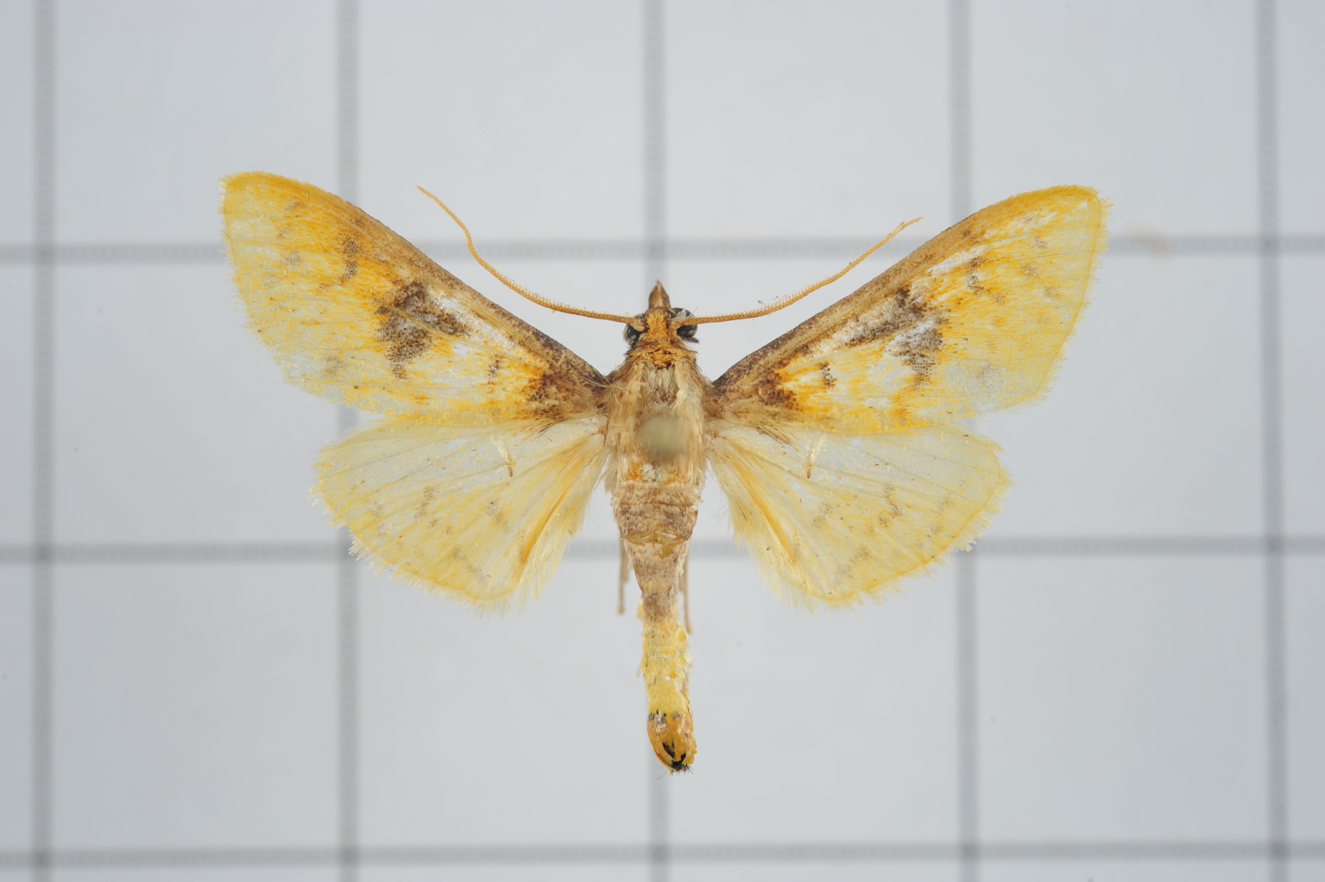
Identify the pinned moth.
Polygrammodes sabelialis
